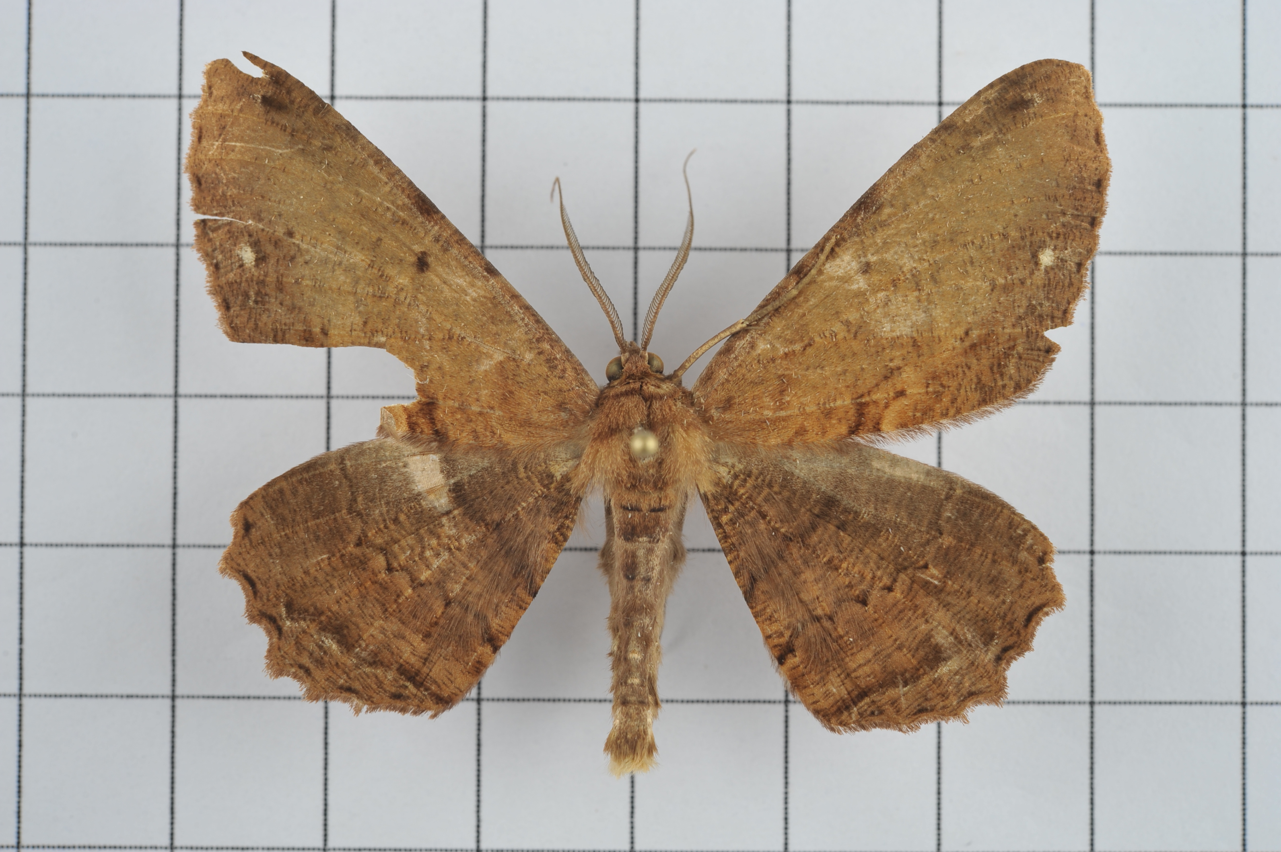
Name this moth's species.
Chorodna creataria
